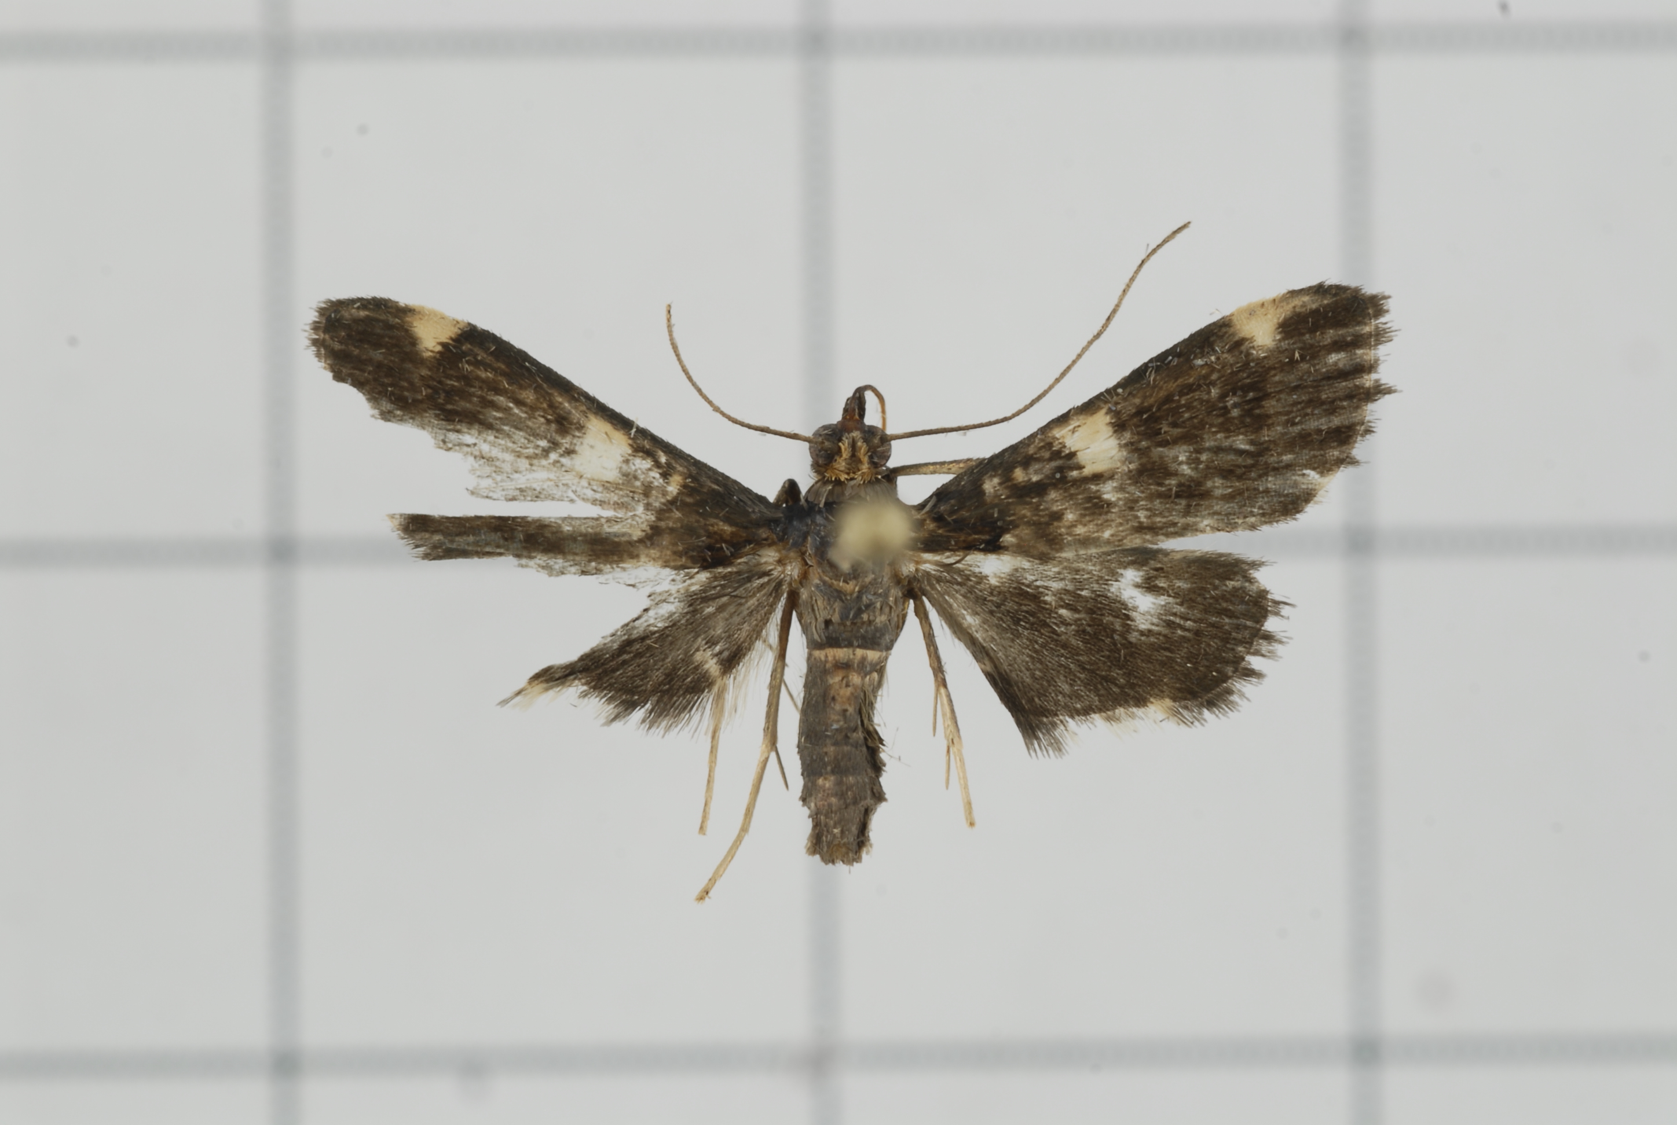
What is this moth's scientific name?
Piletocera aegimiusalis
